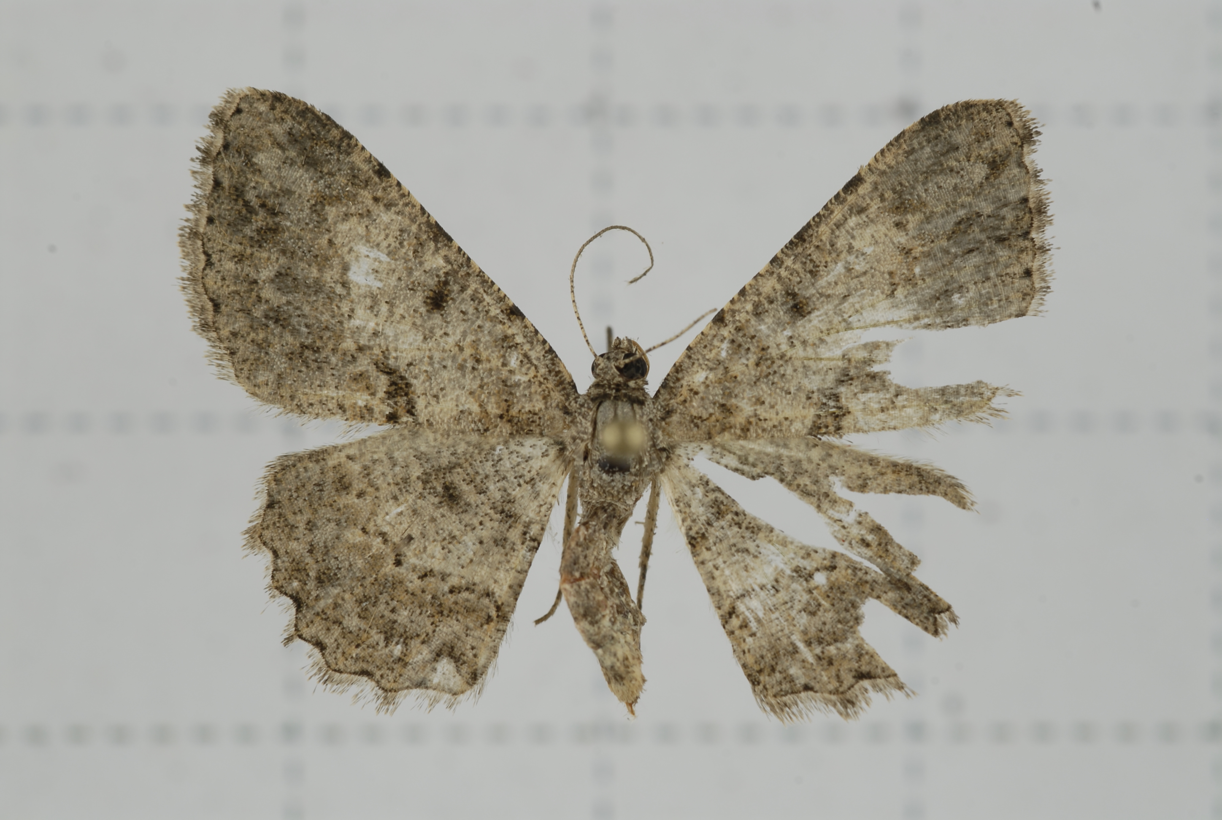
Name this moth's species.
Psilalcis breta rantaizana
